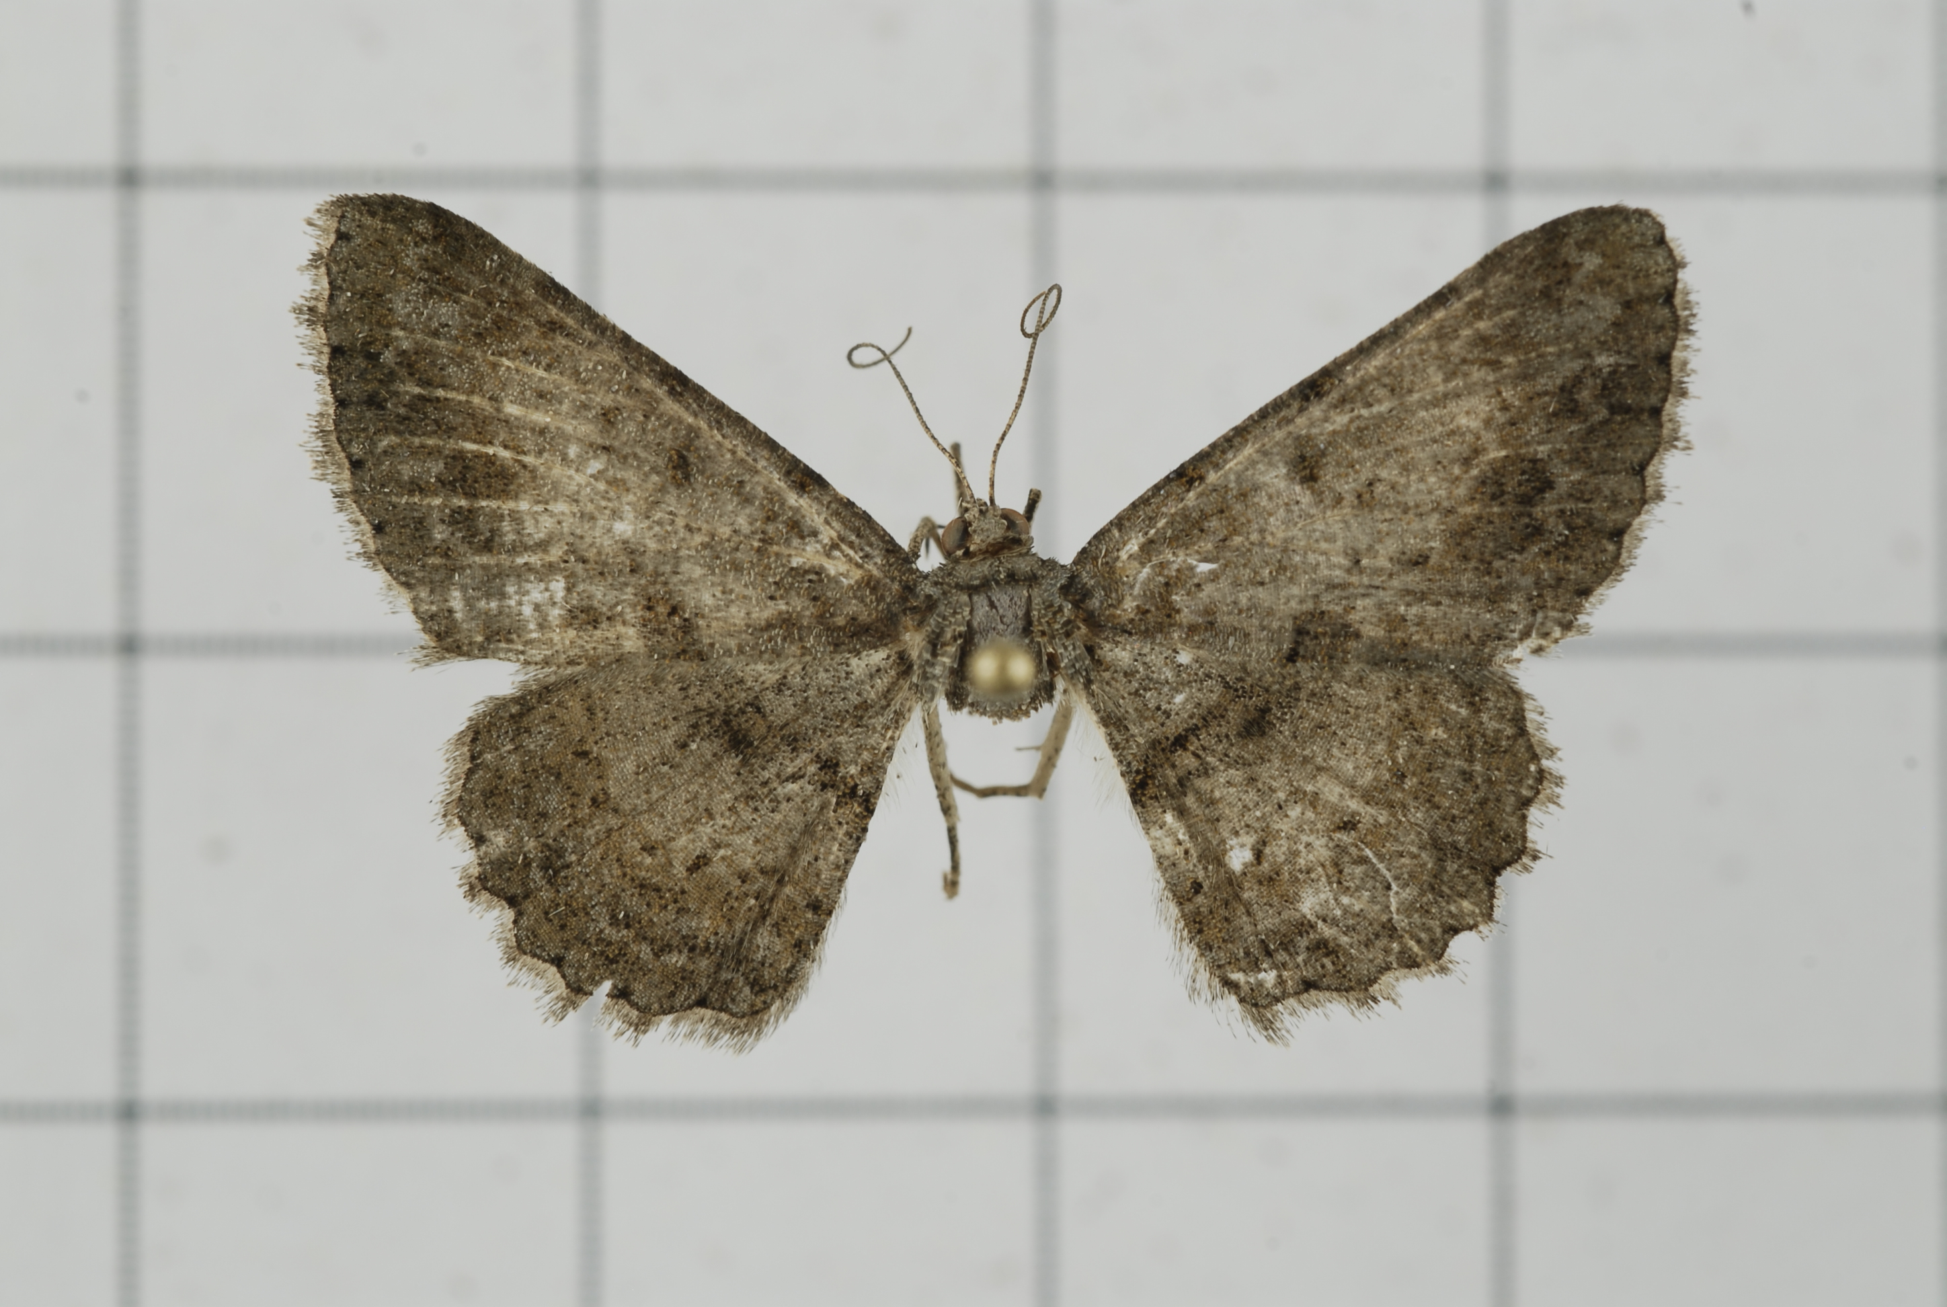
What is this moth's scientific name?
Psilalcis breta rantaizana
